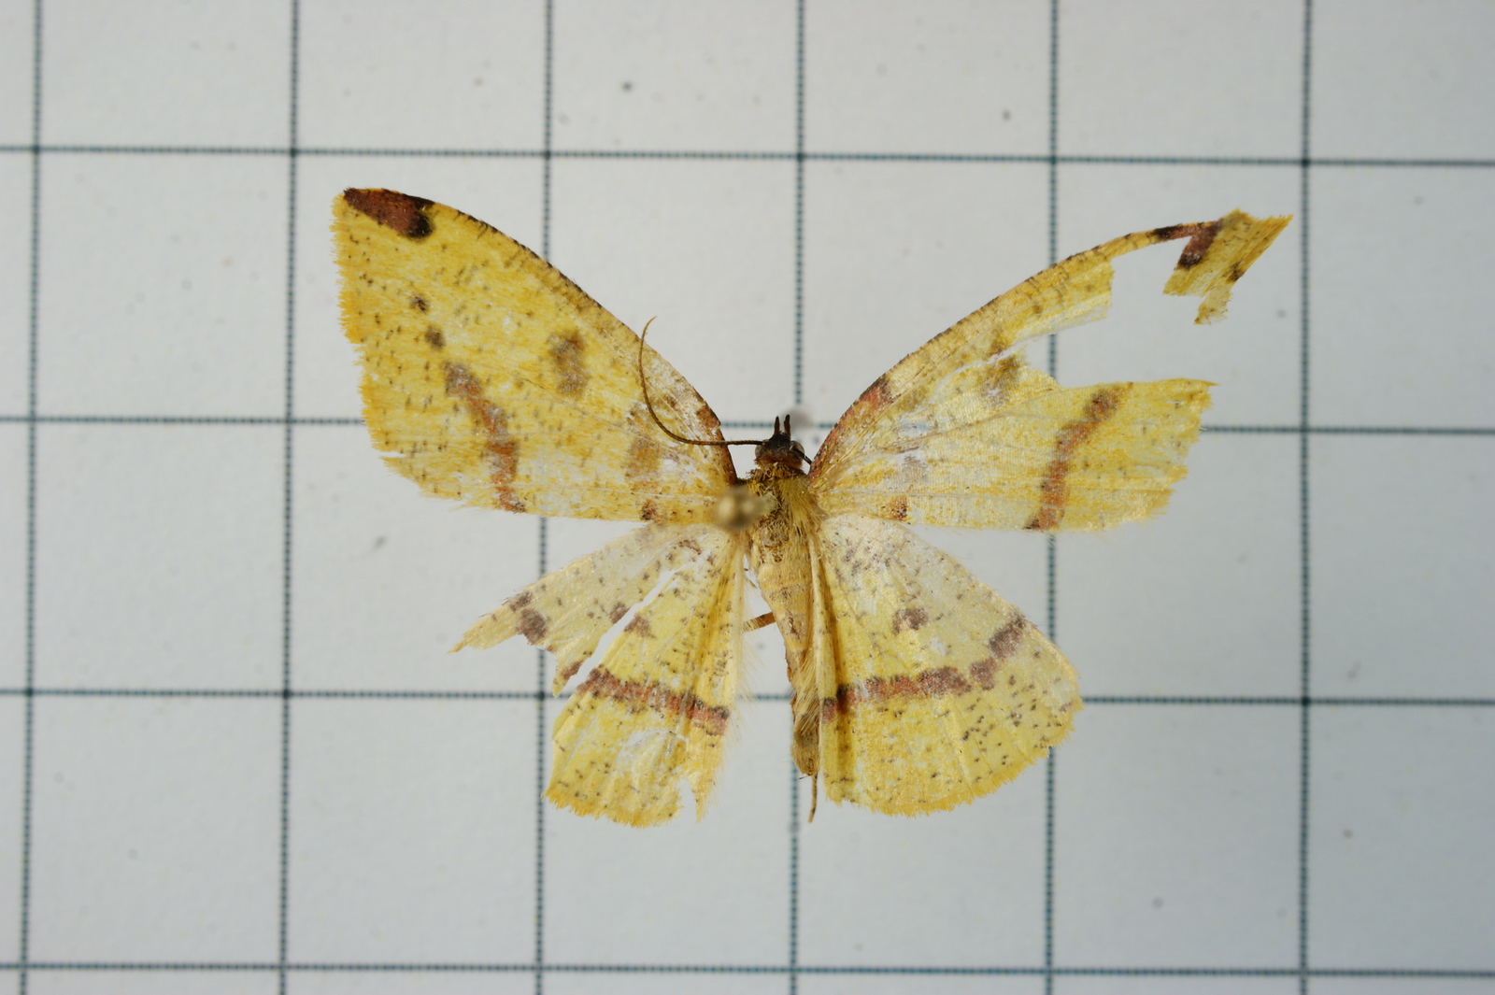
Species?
Heterolocha satoi
